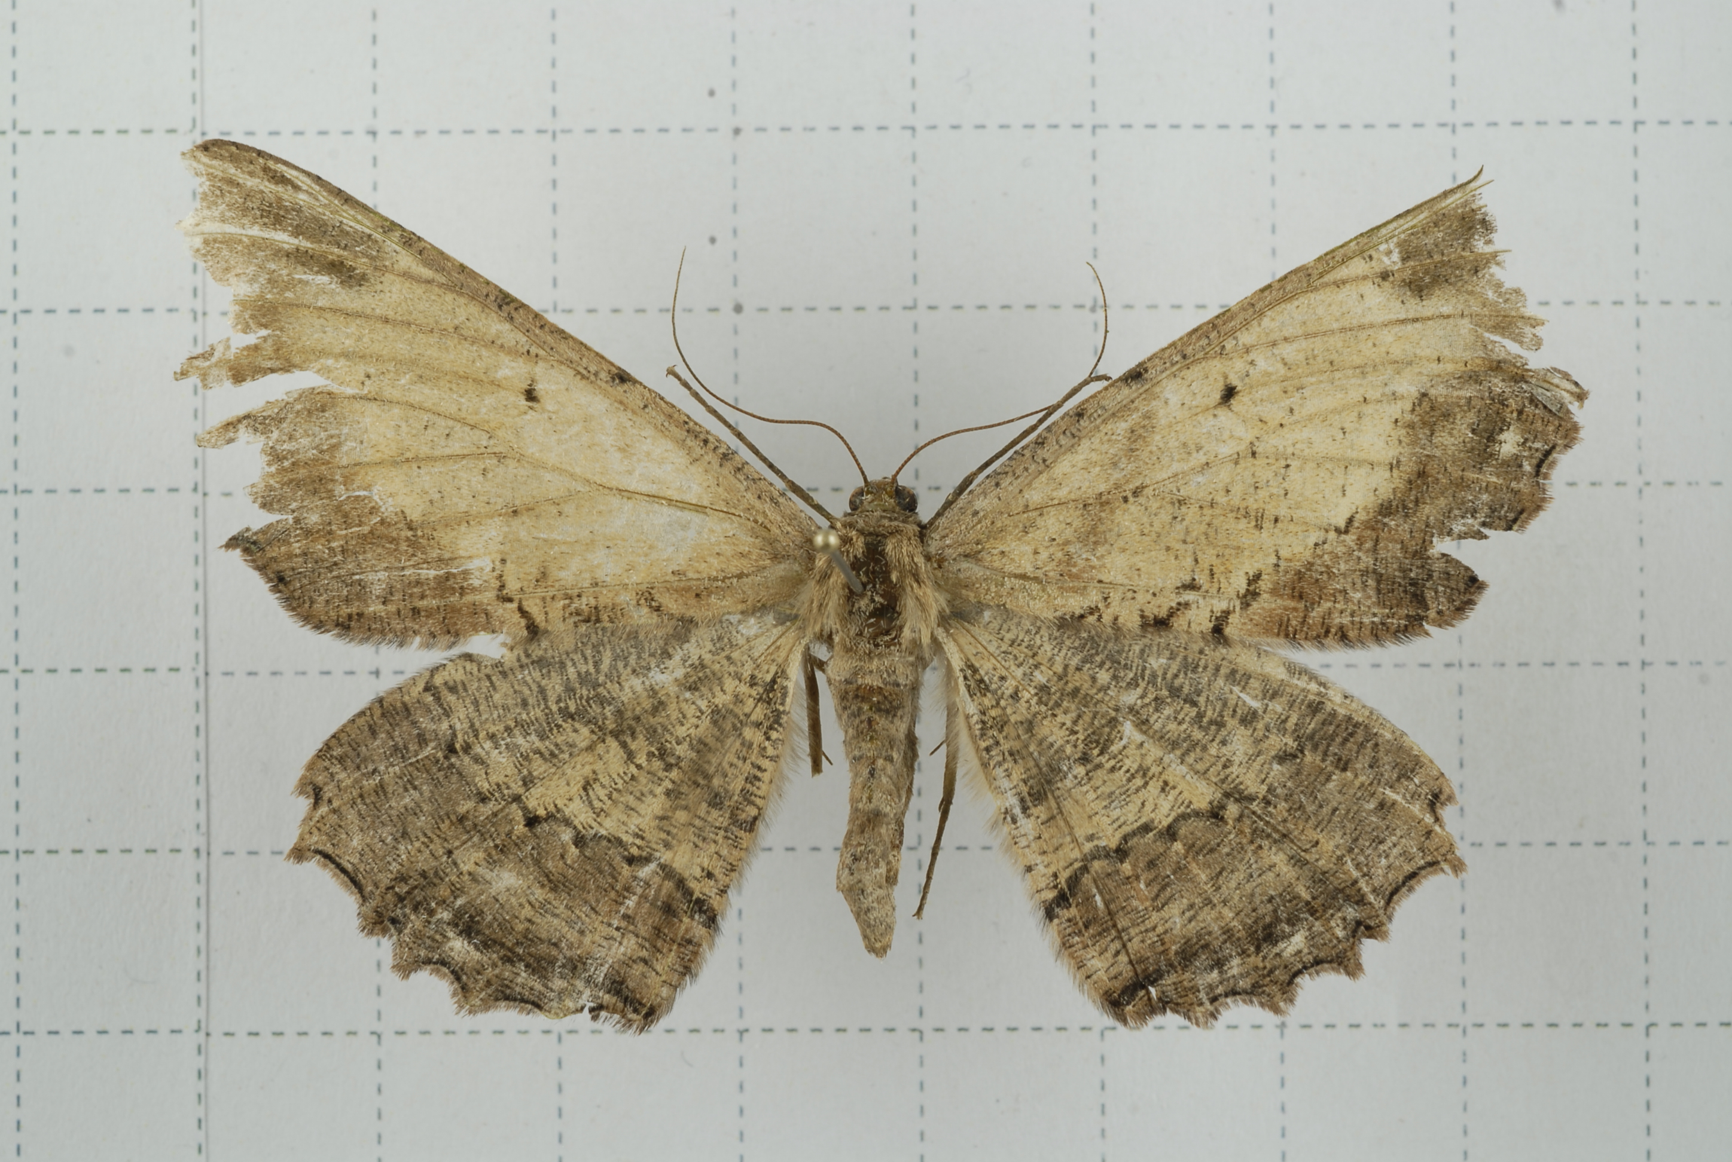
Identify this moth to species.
Chorodna creataria
